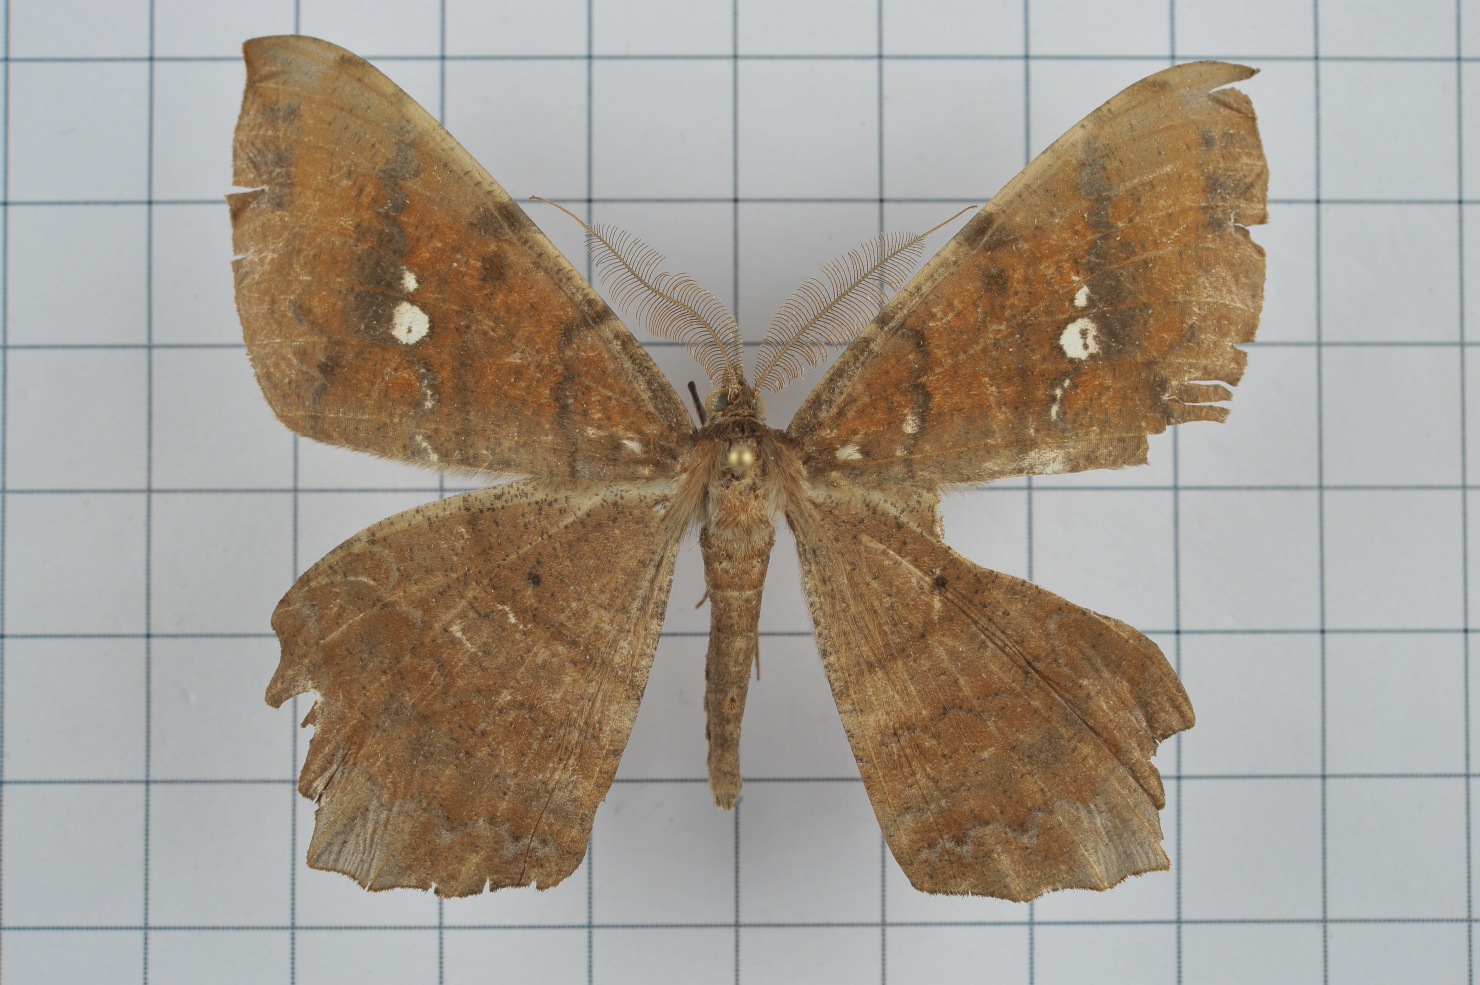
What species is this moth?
Amblychia angeronaria
